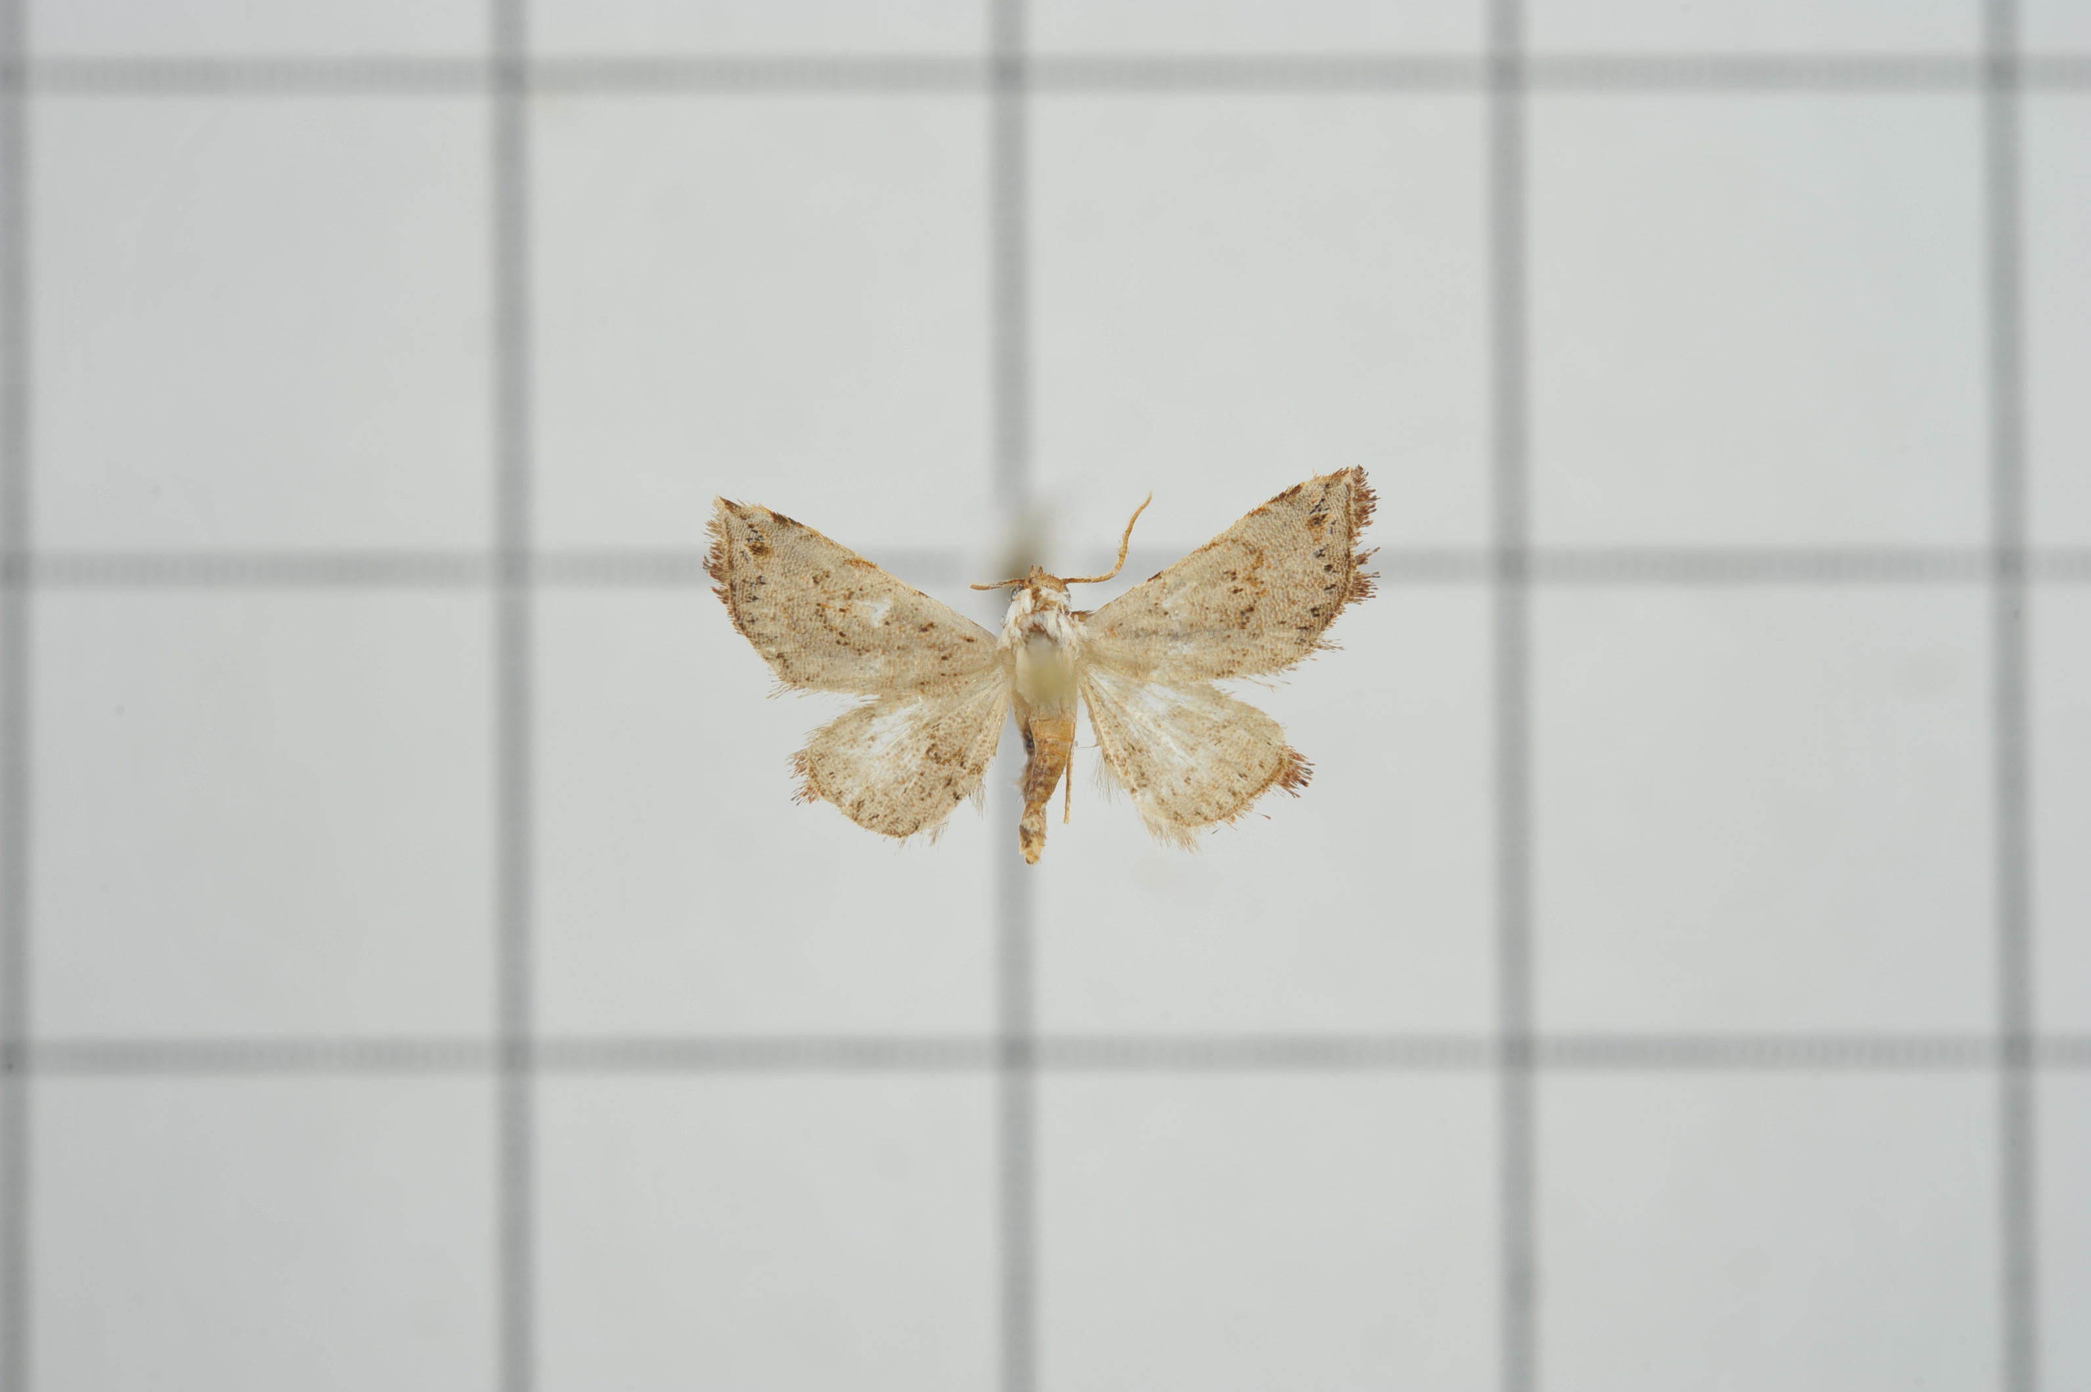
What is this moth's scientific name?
Eublemma terminimaculata
